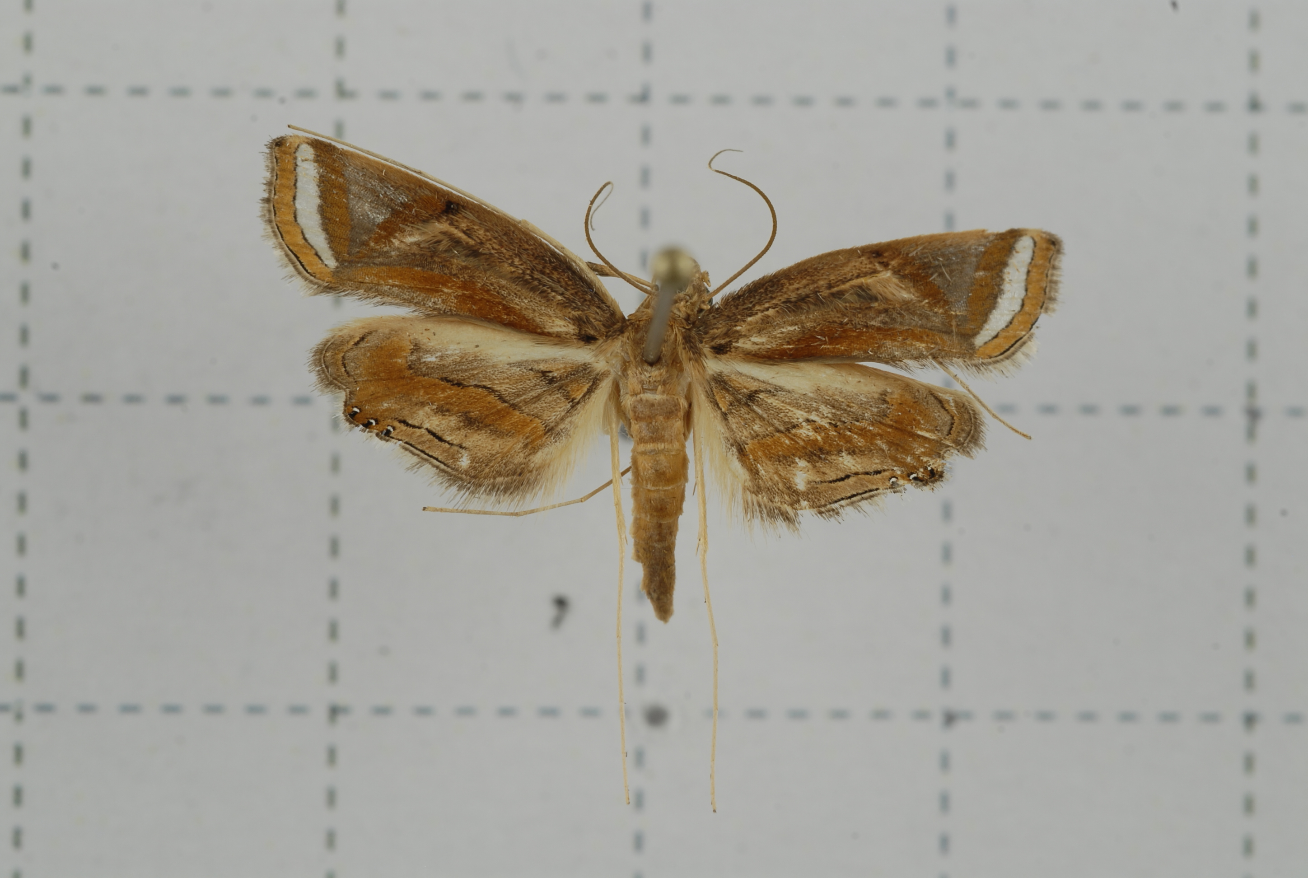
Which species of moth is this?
Eoophyla gibbosalis
